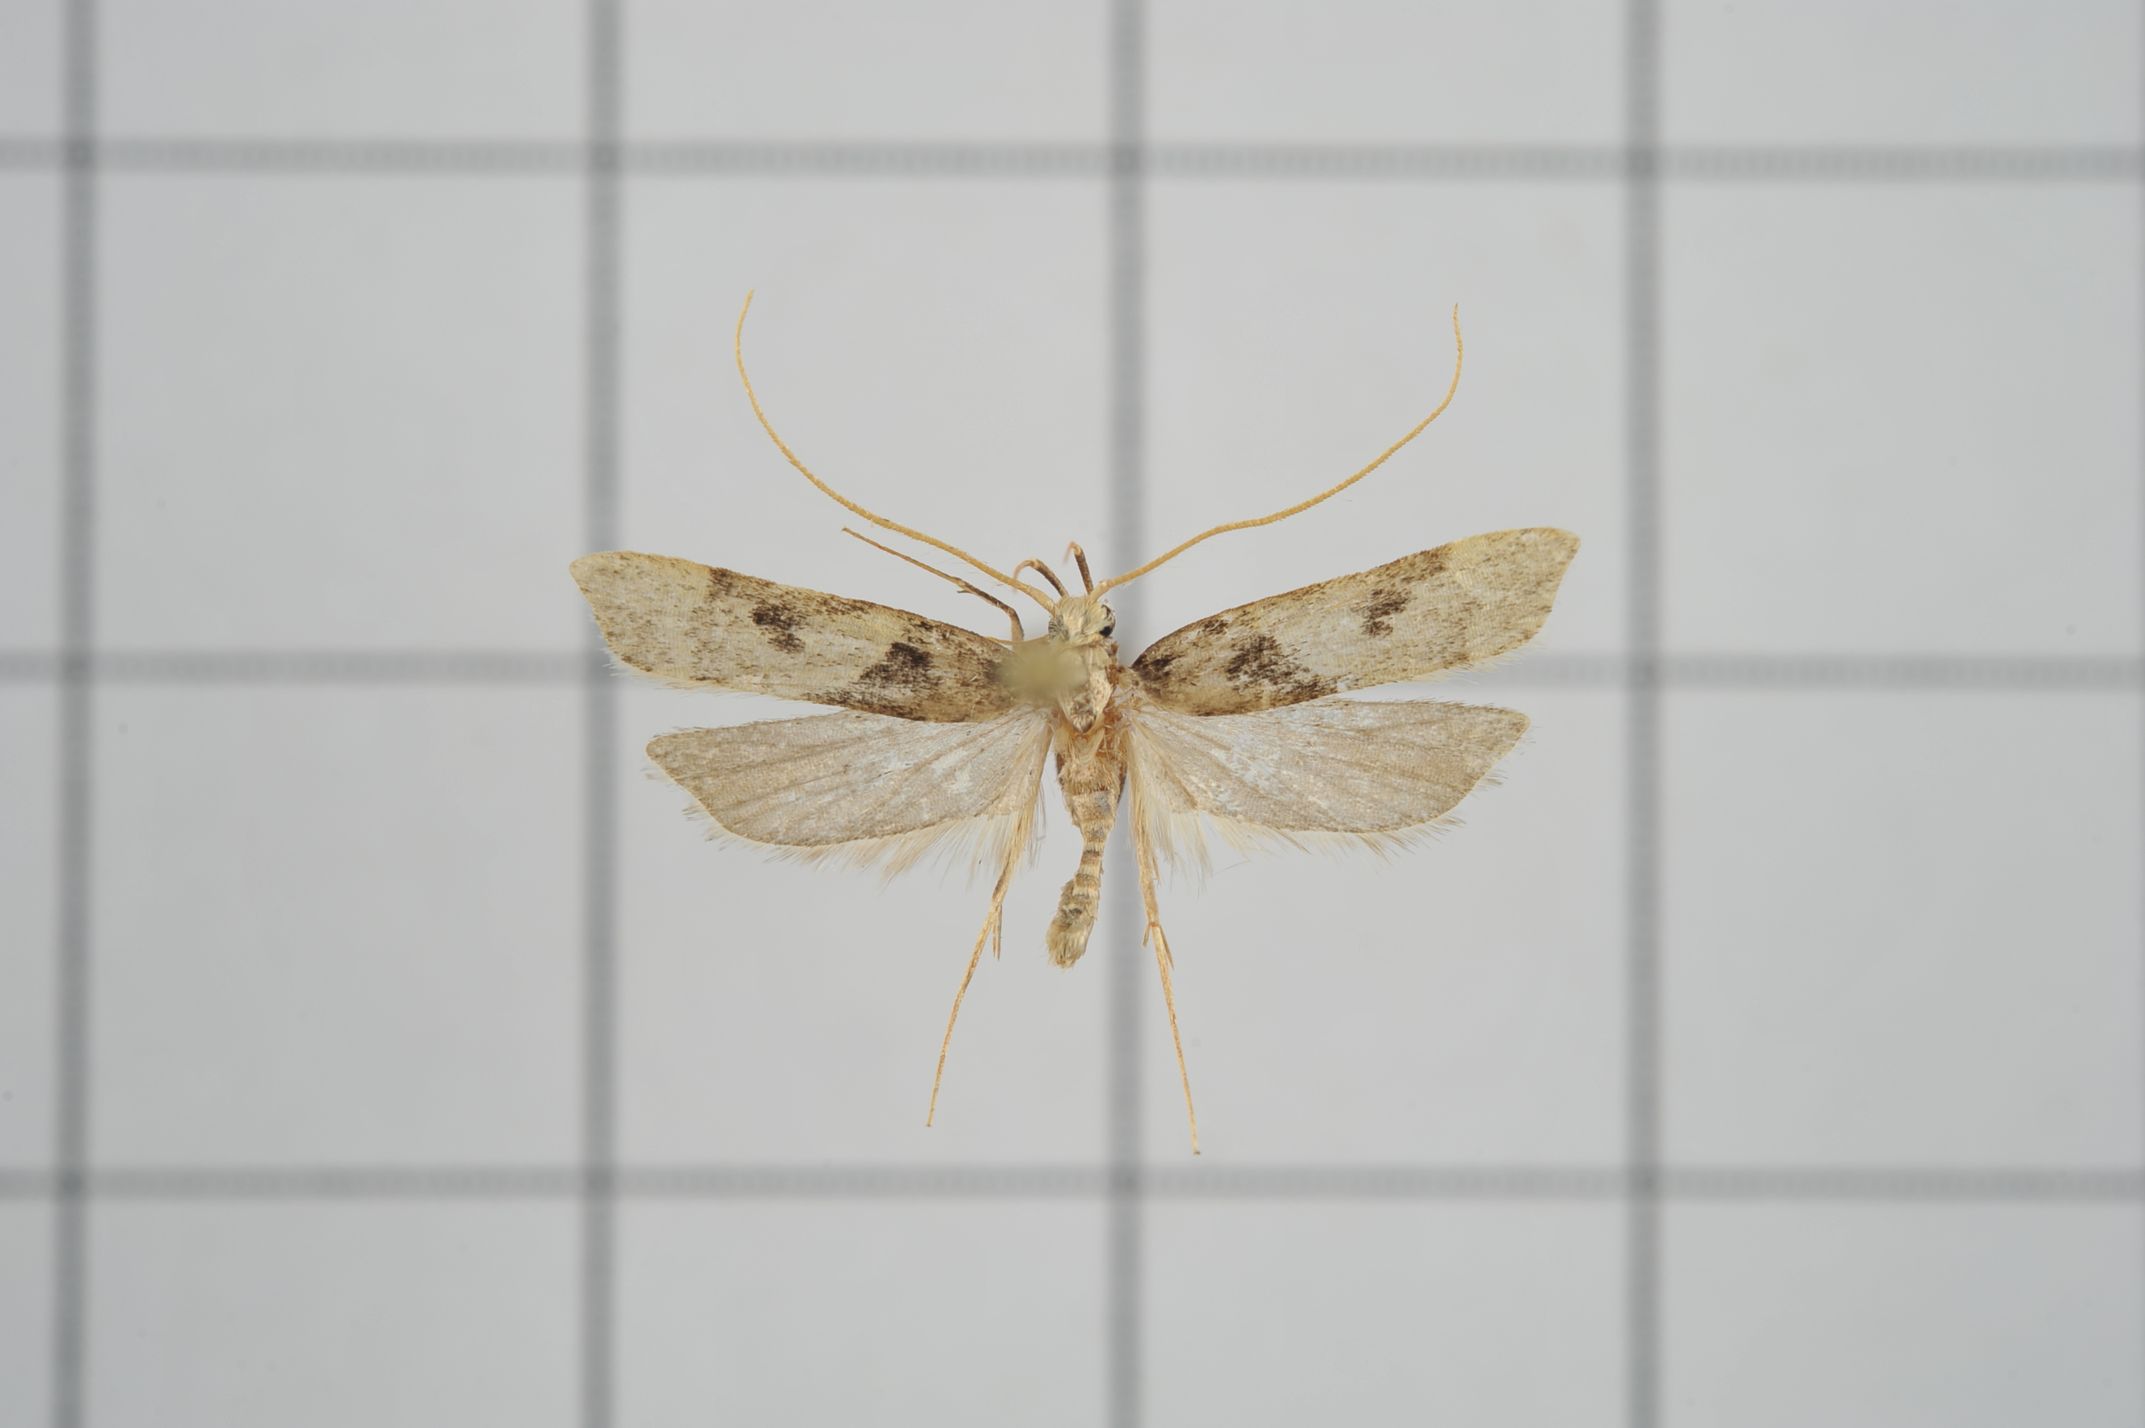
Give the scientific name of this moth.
Athymoris subtrigona
